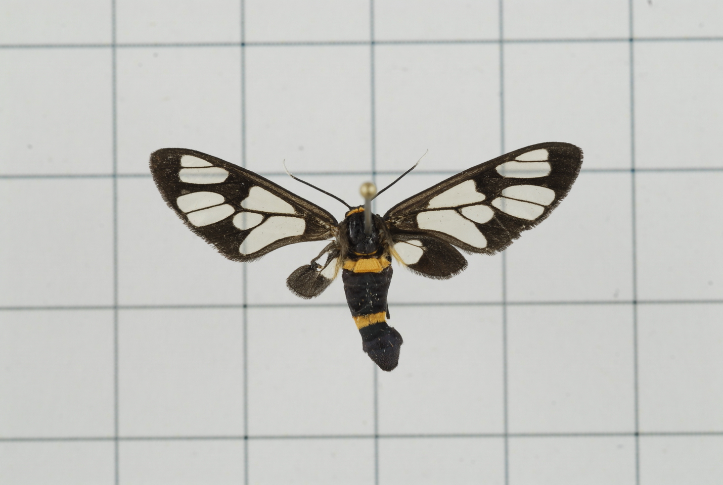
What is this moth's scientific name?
Syntomoides imaon
